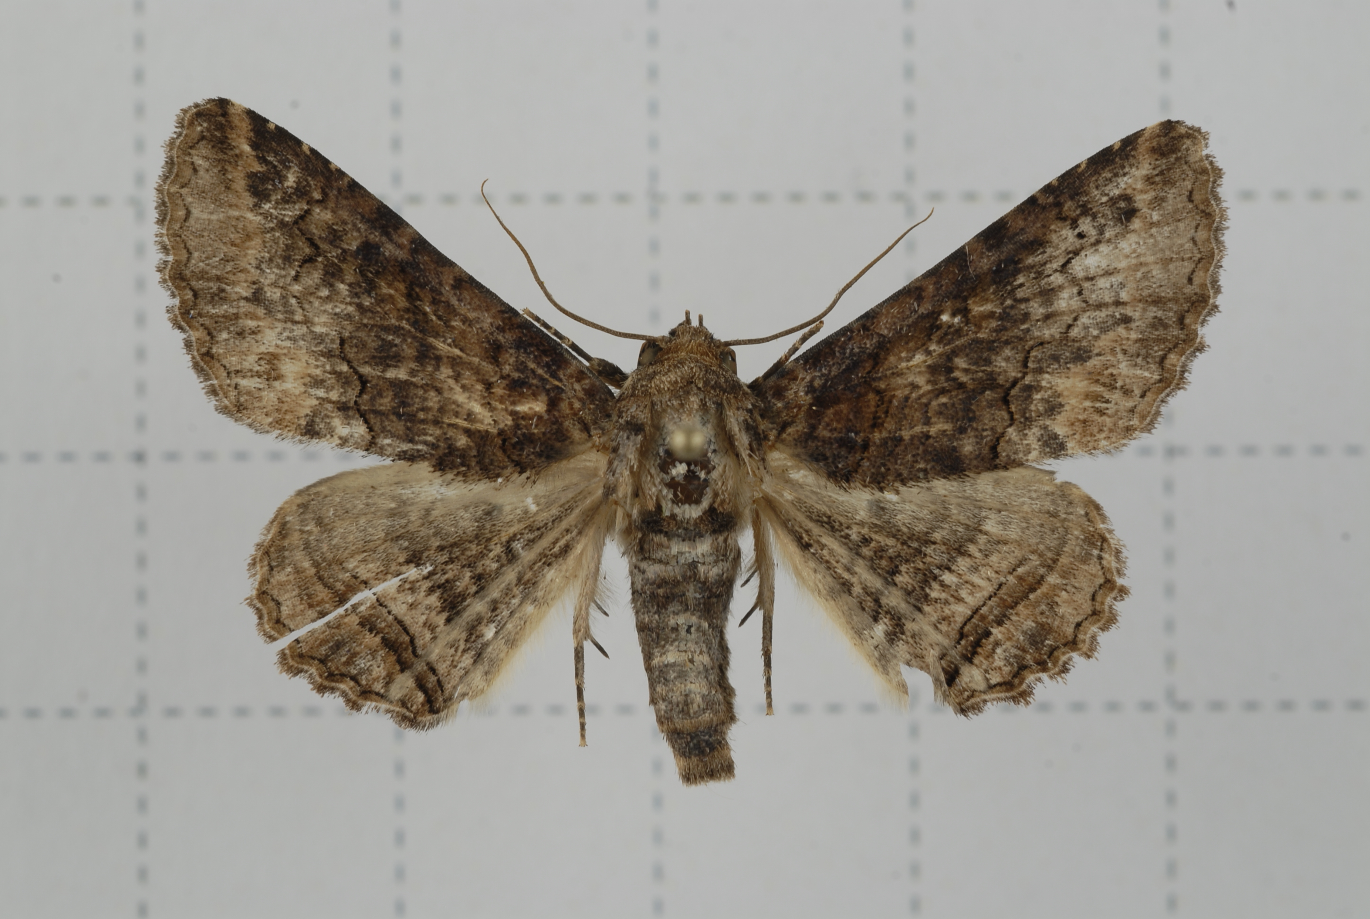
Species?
Pericyma cruegeri
